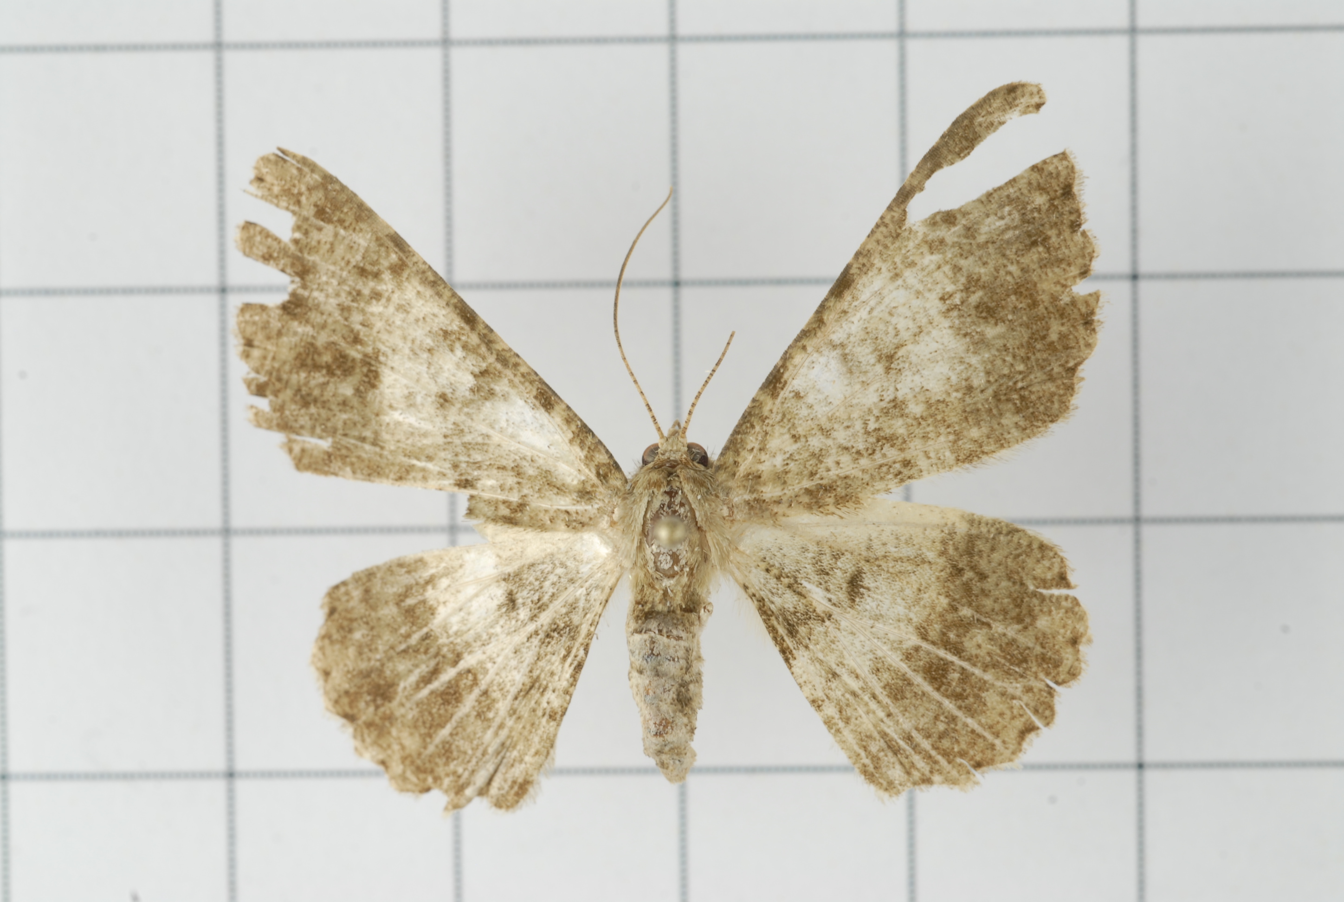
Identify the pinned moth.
Psilalcis breta rantaizana
